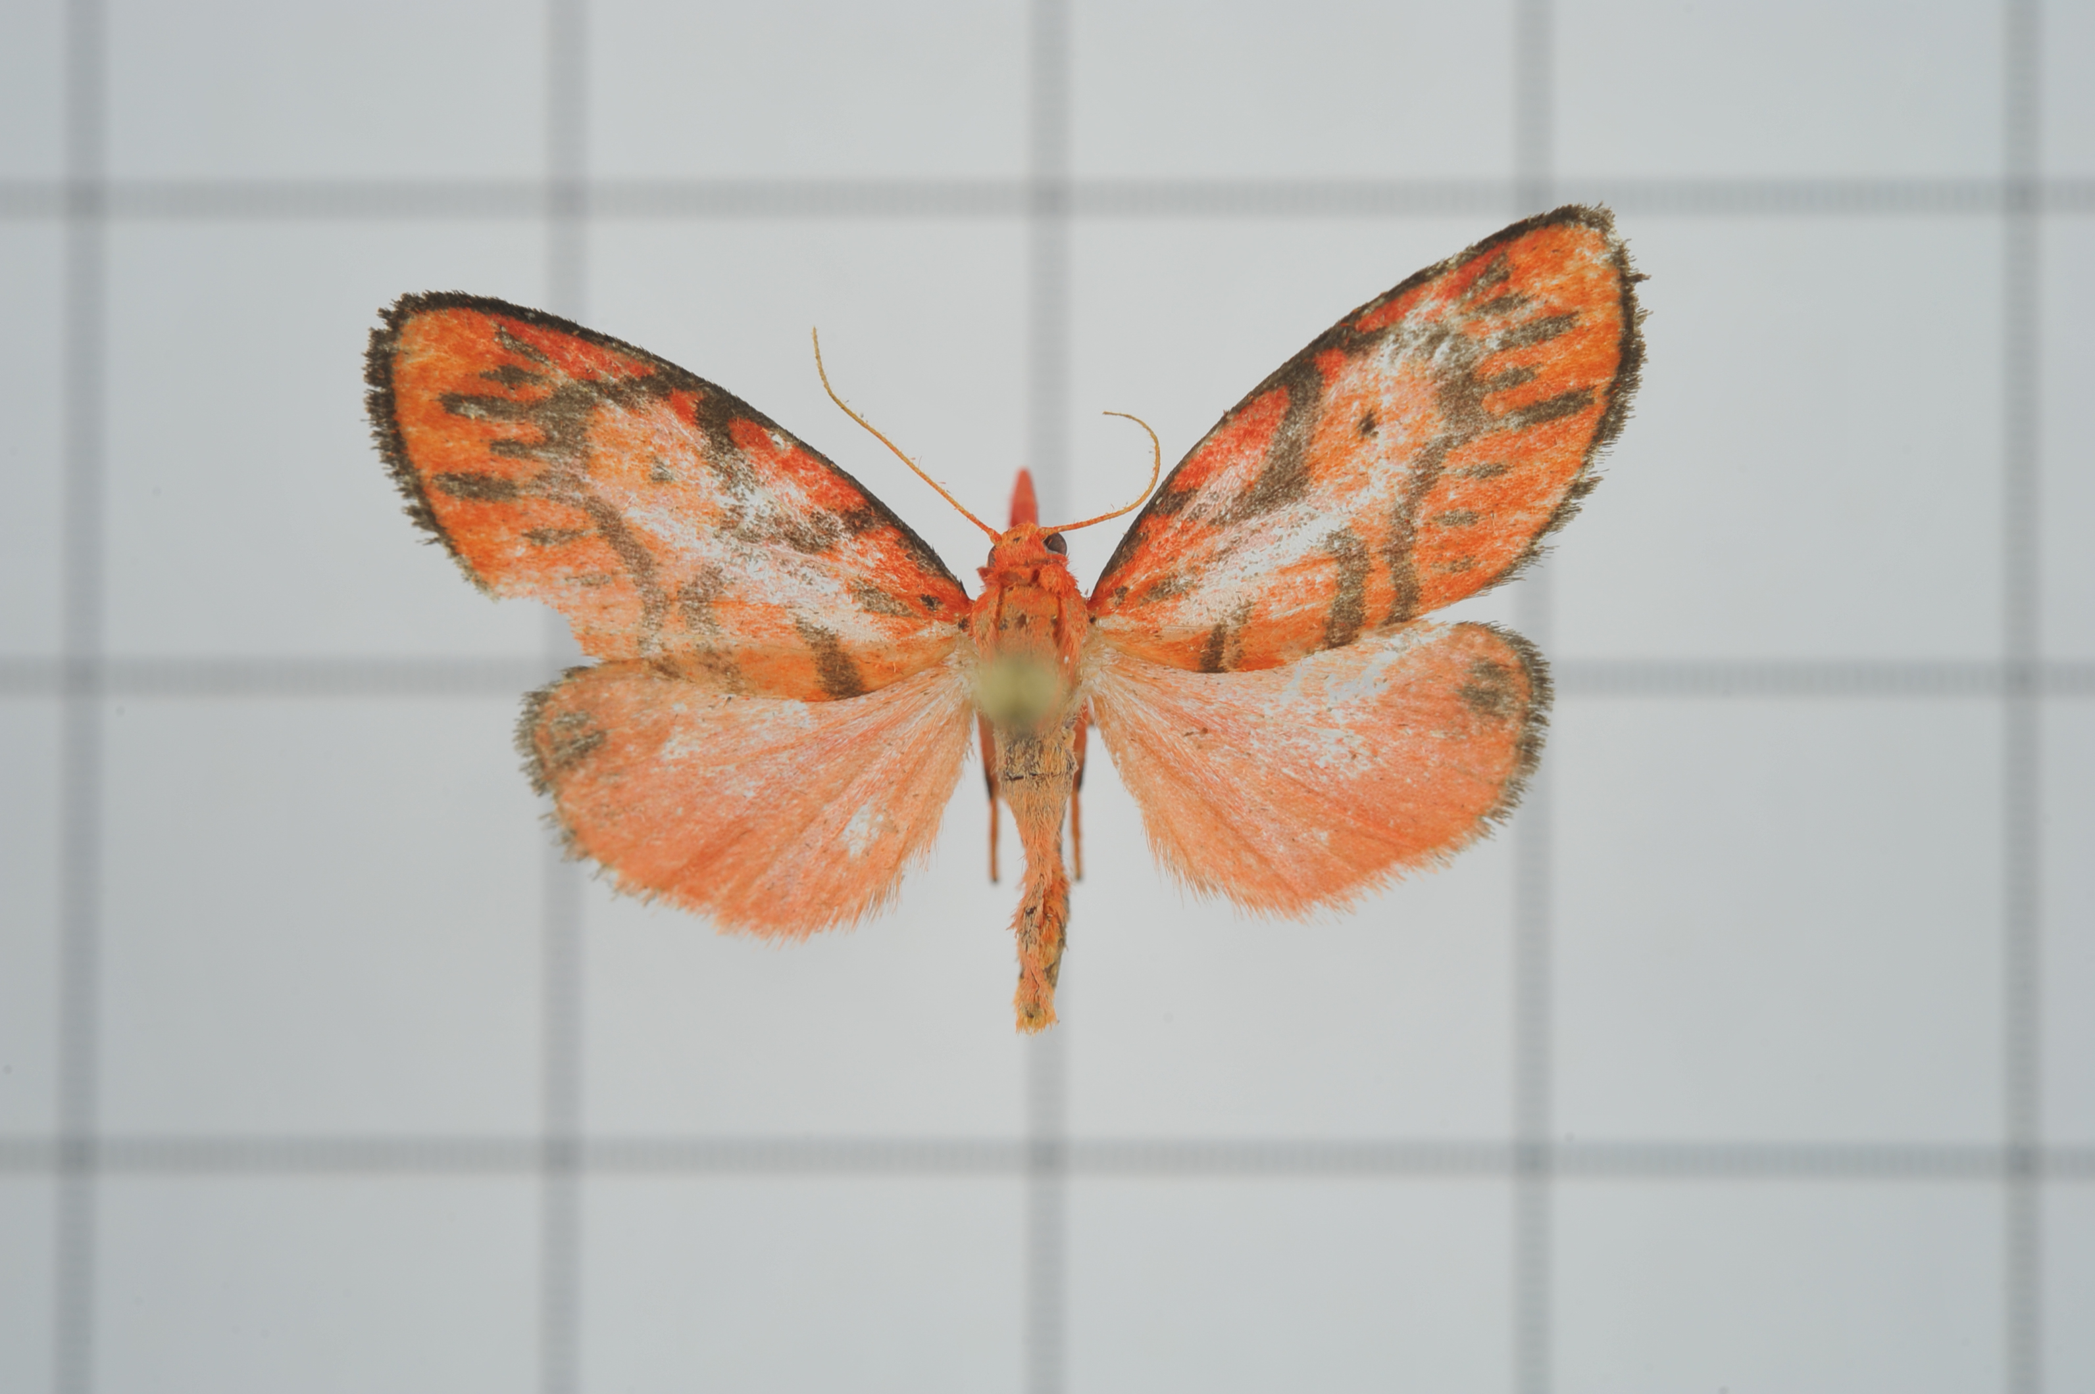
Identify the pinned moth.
Conicornuta convexa
